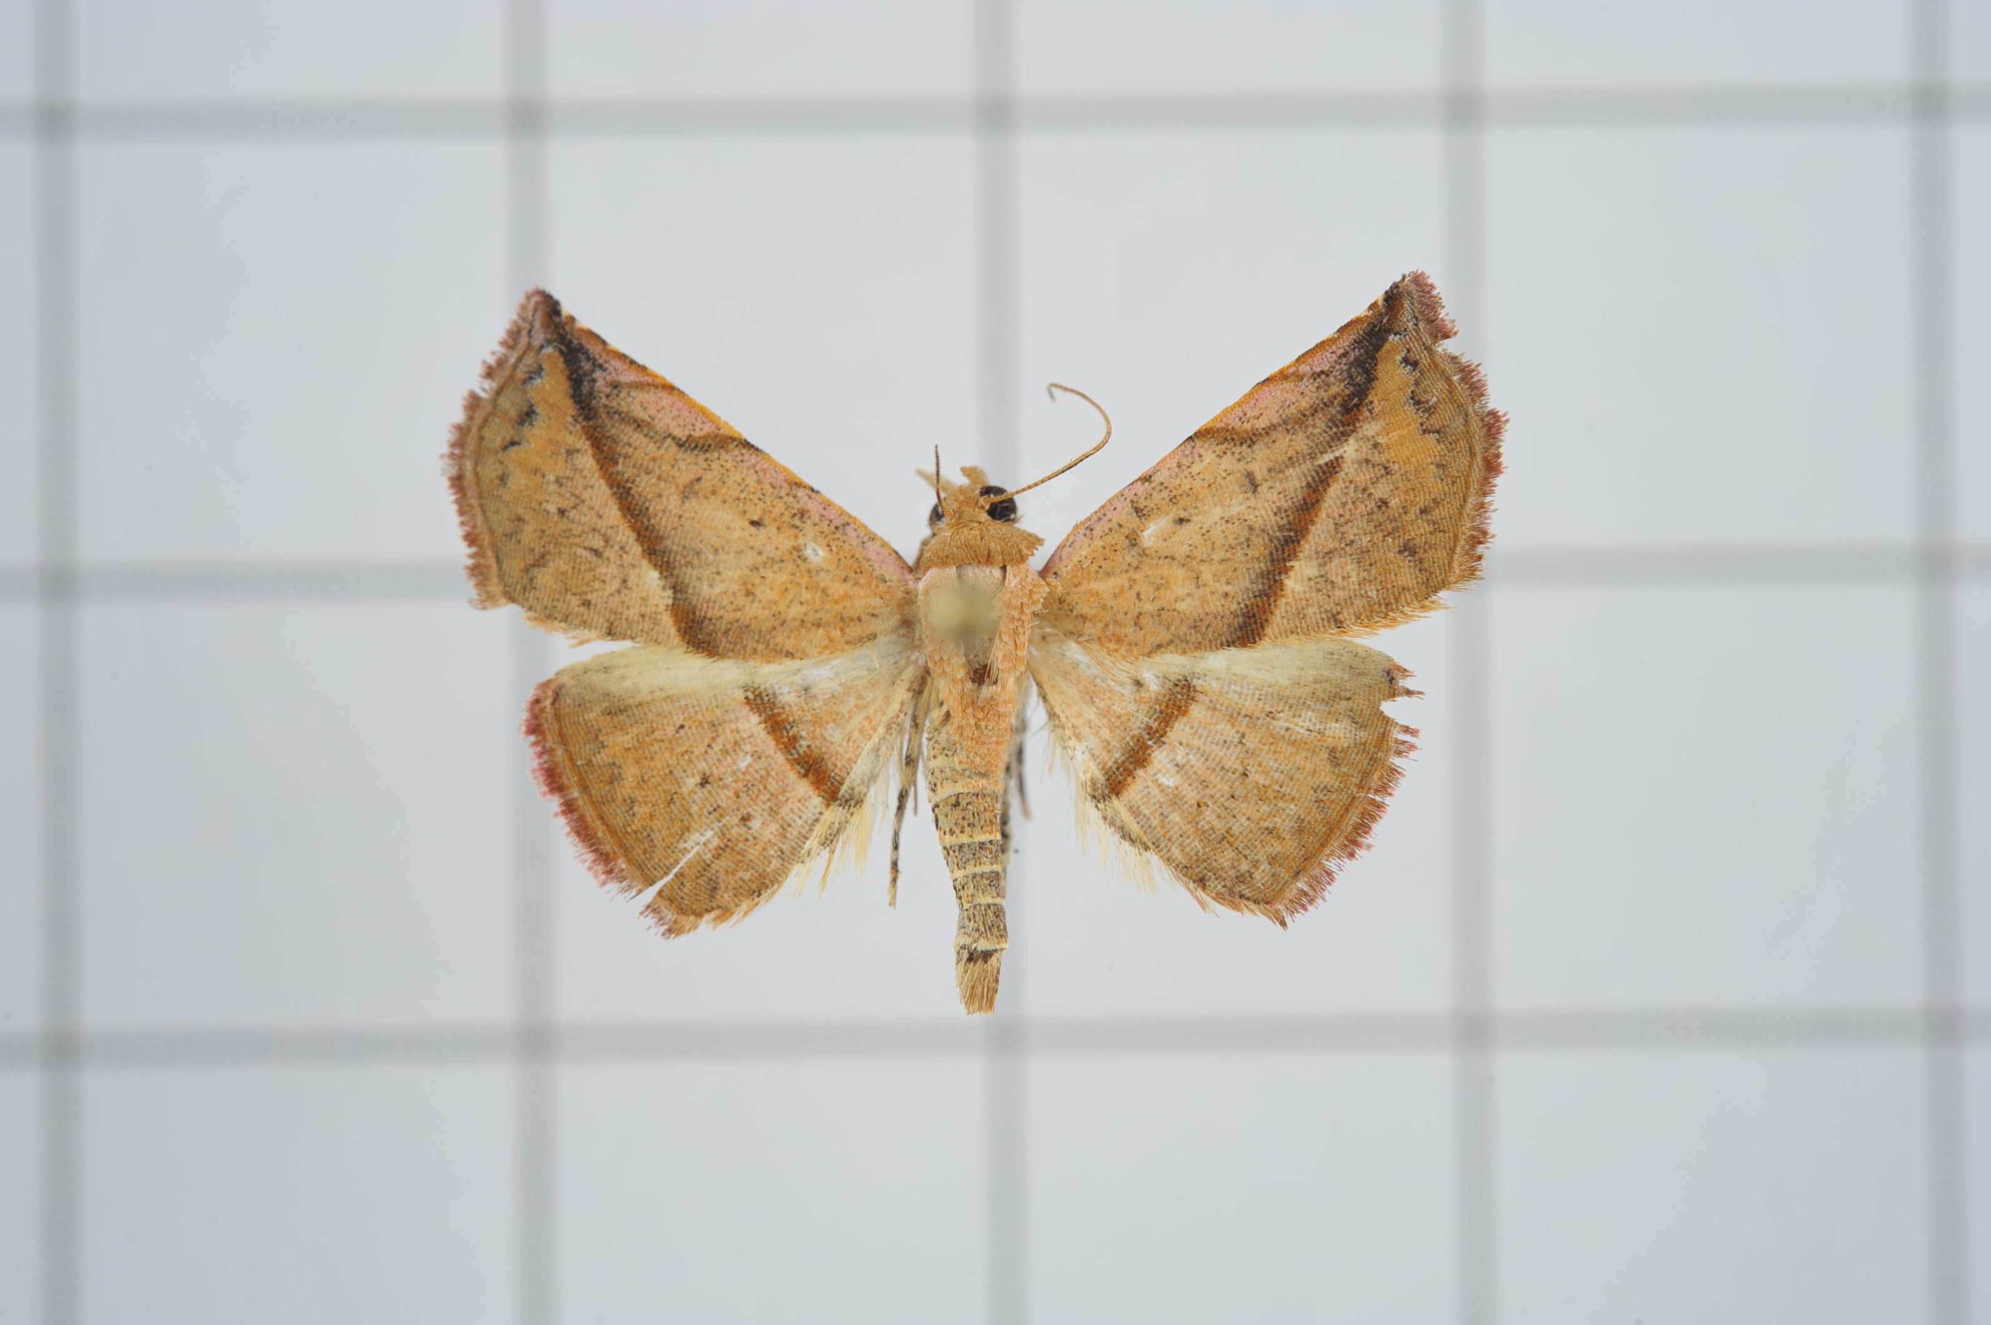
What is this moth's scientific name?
Eublemma quadrapex
